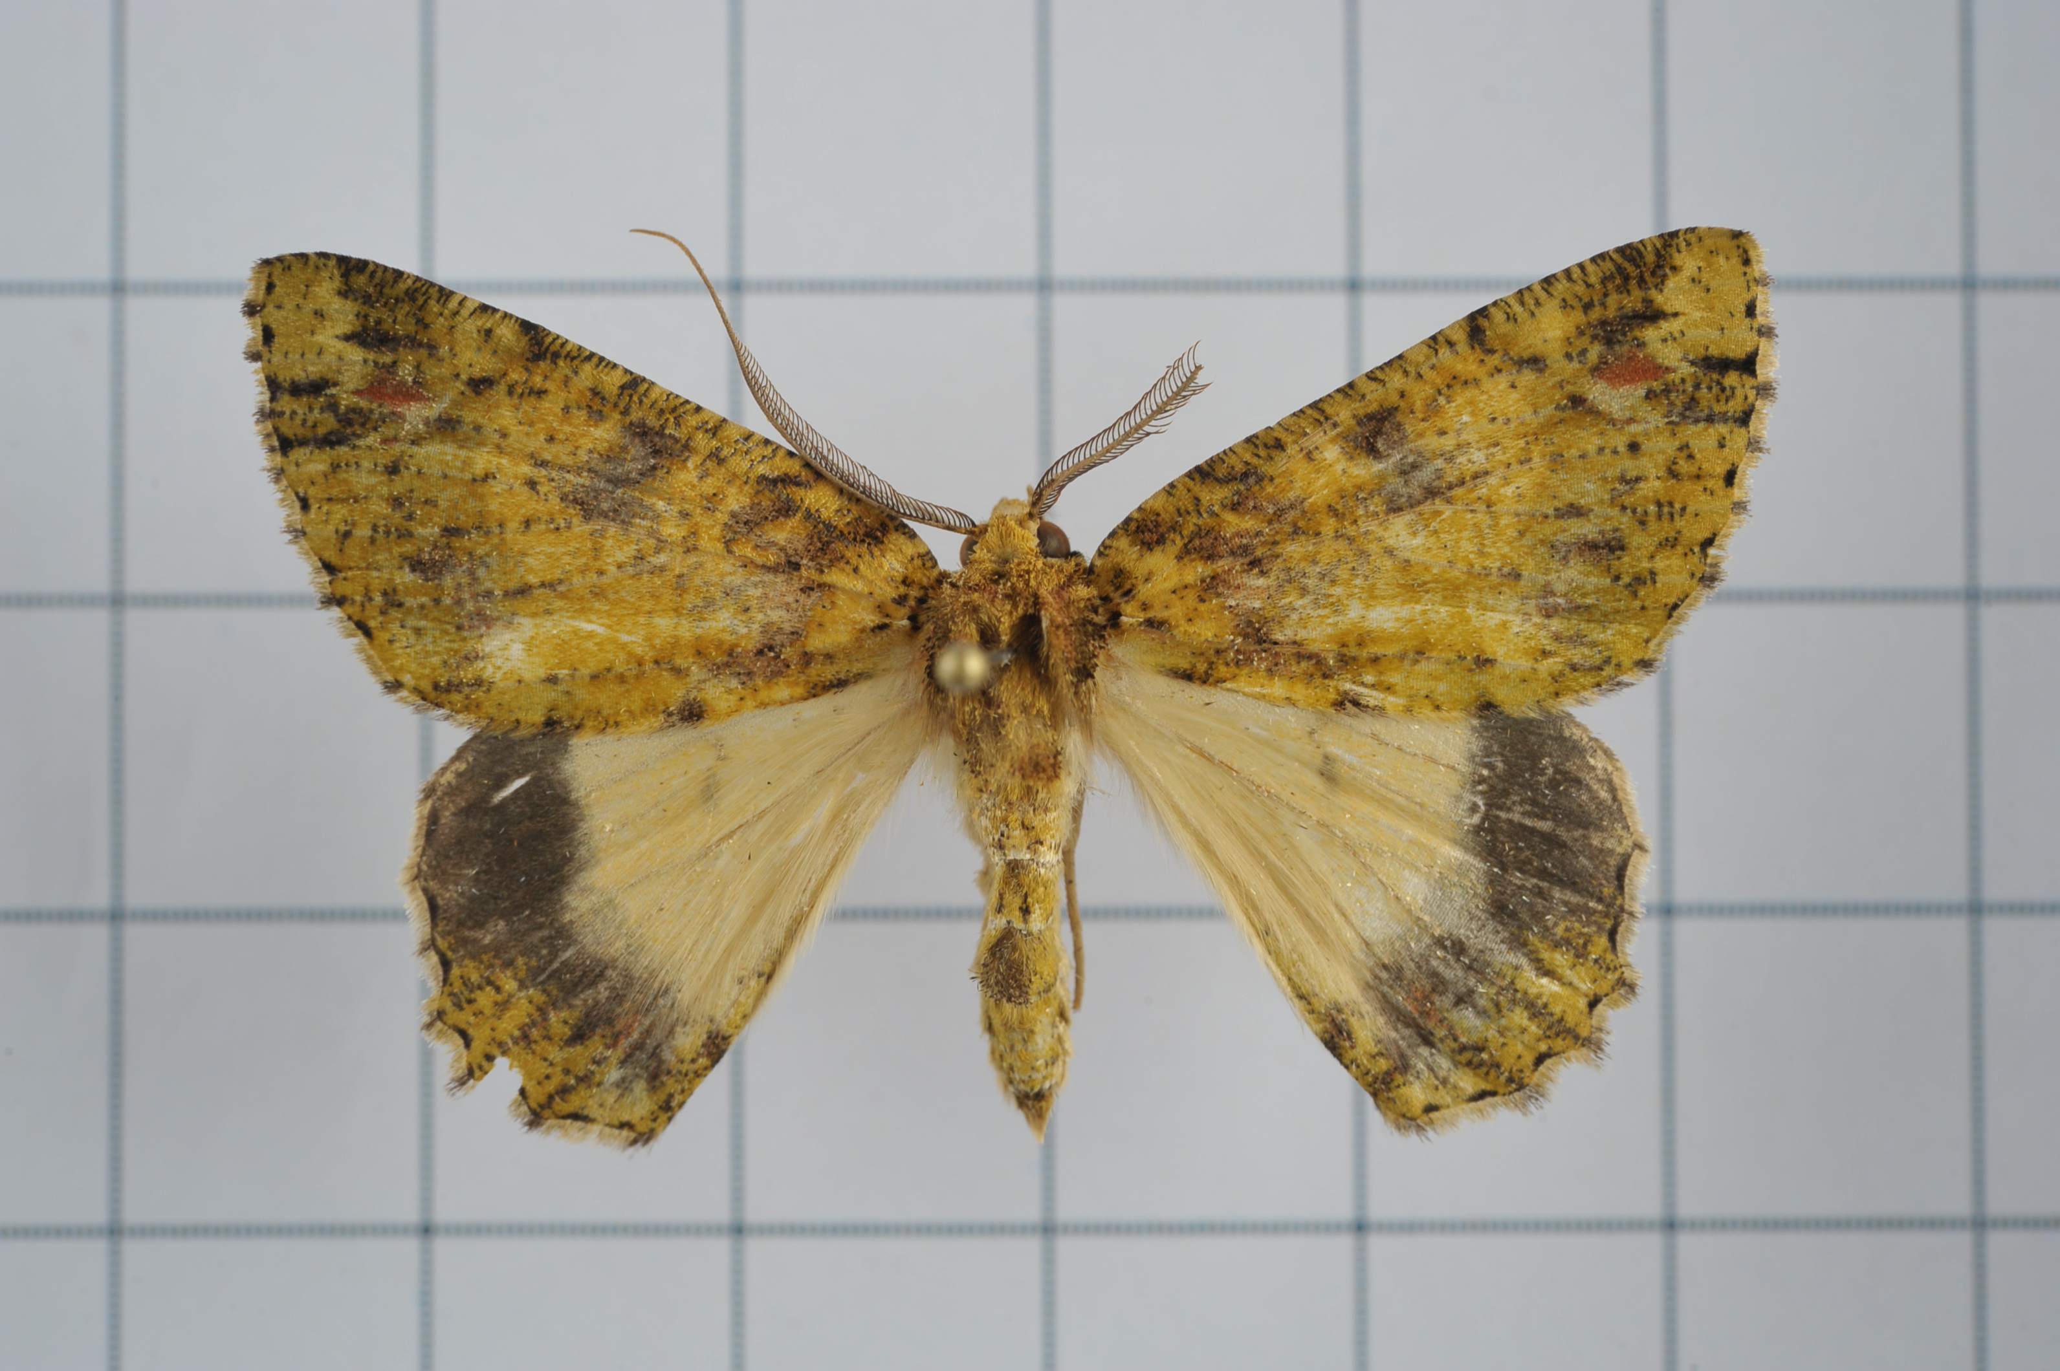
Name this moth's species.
Dindica polyphaenaria
